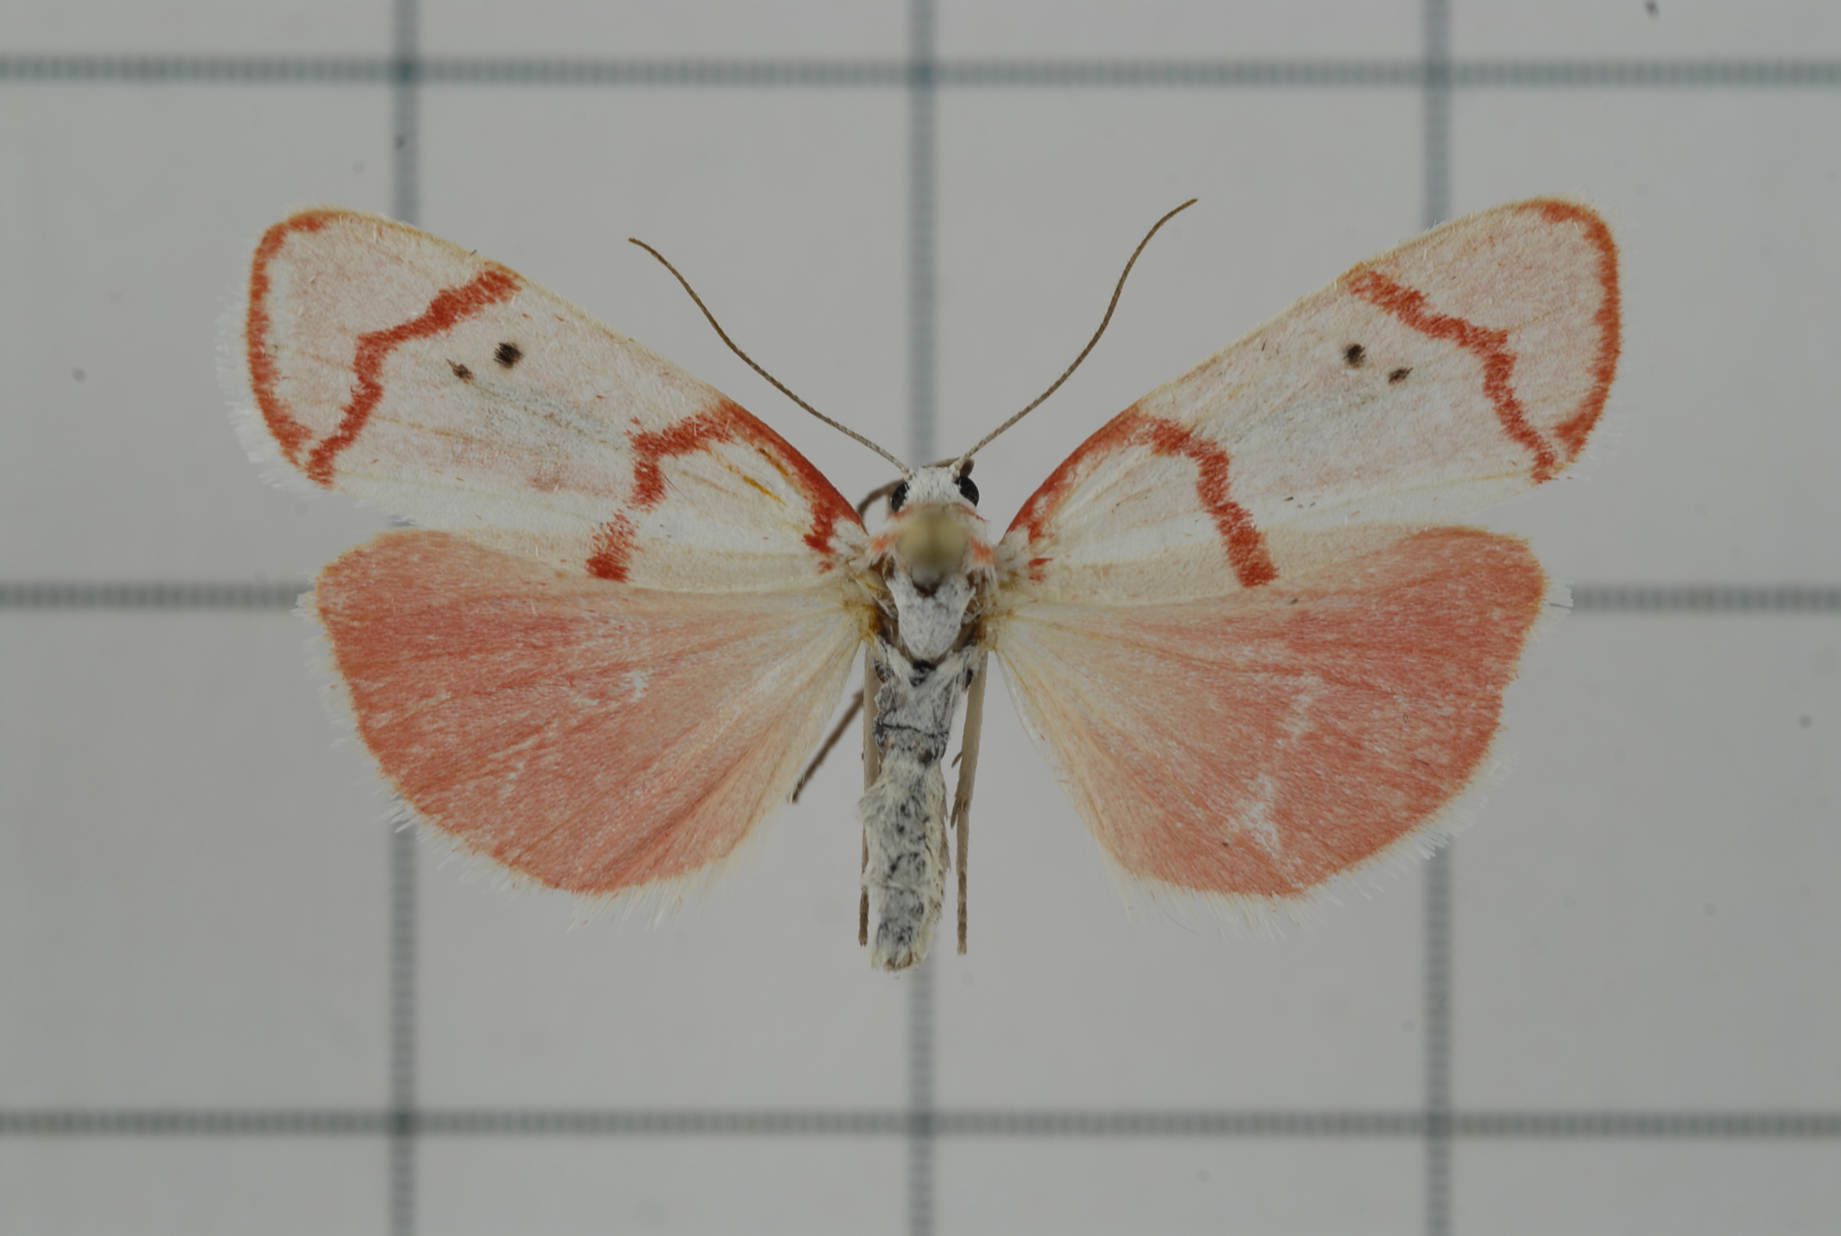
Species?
Cyana sanguinea
